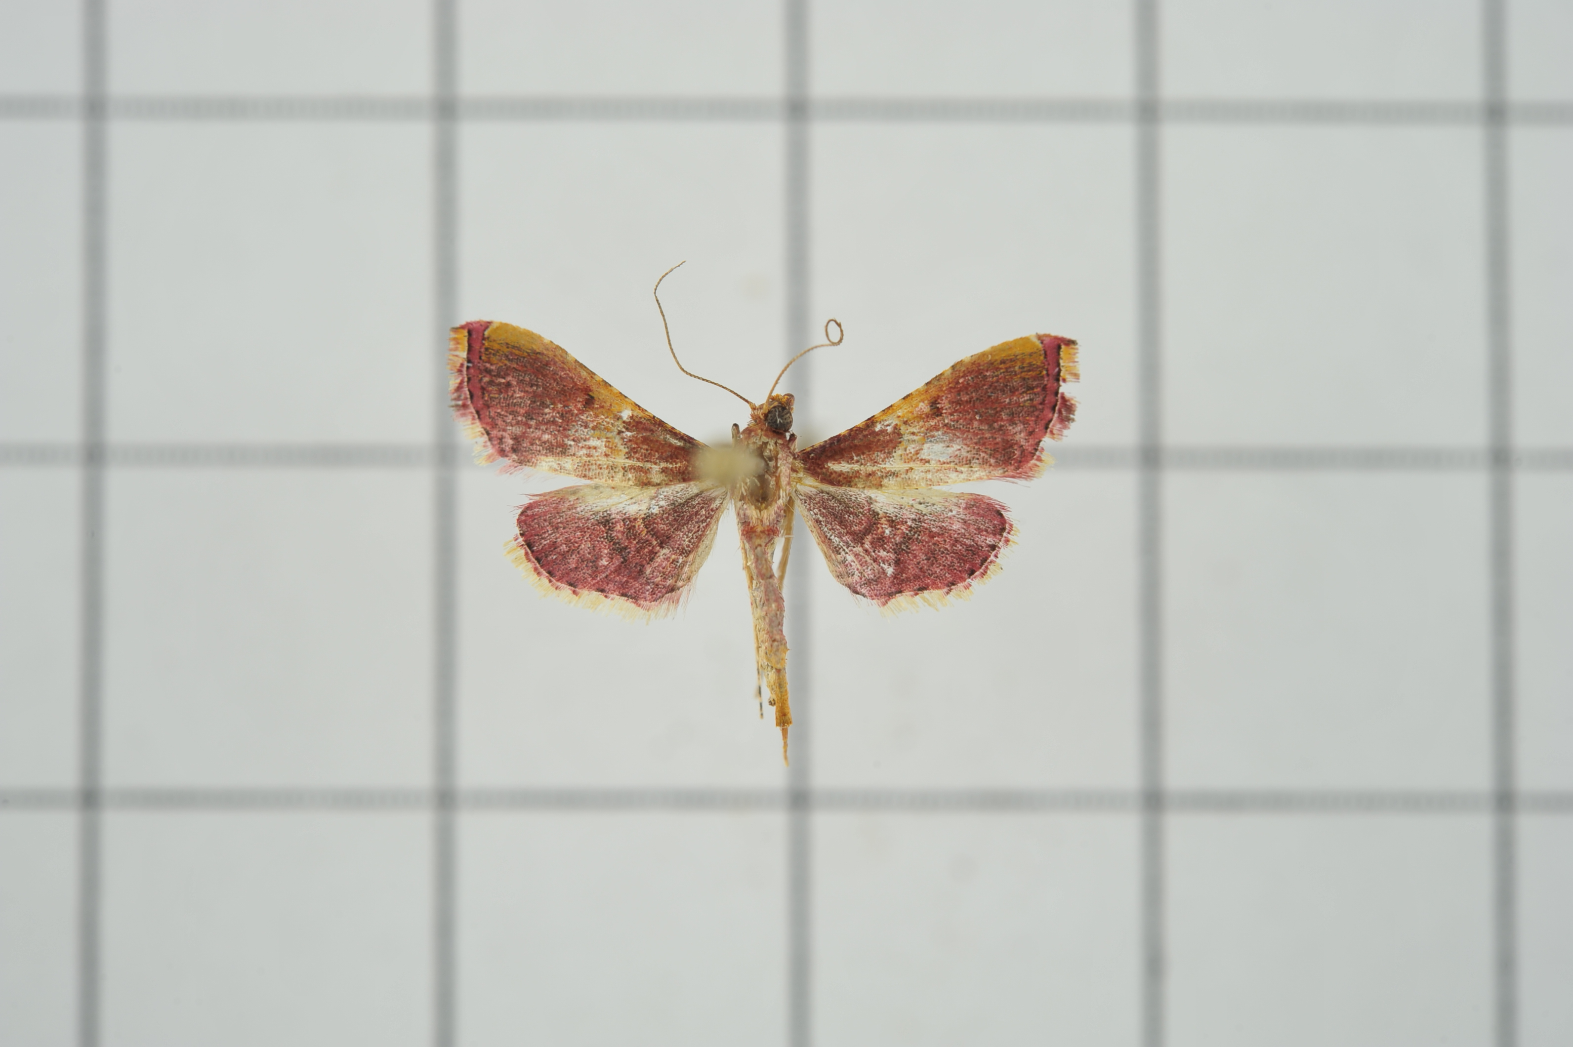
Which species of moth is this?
Endotricha mesenterialis
